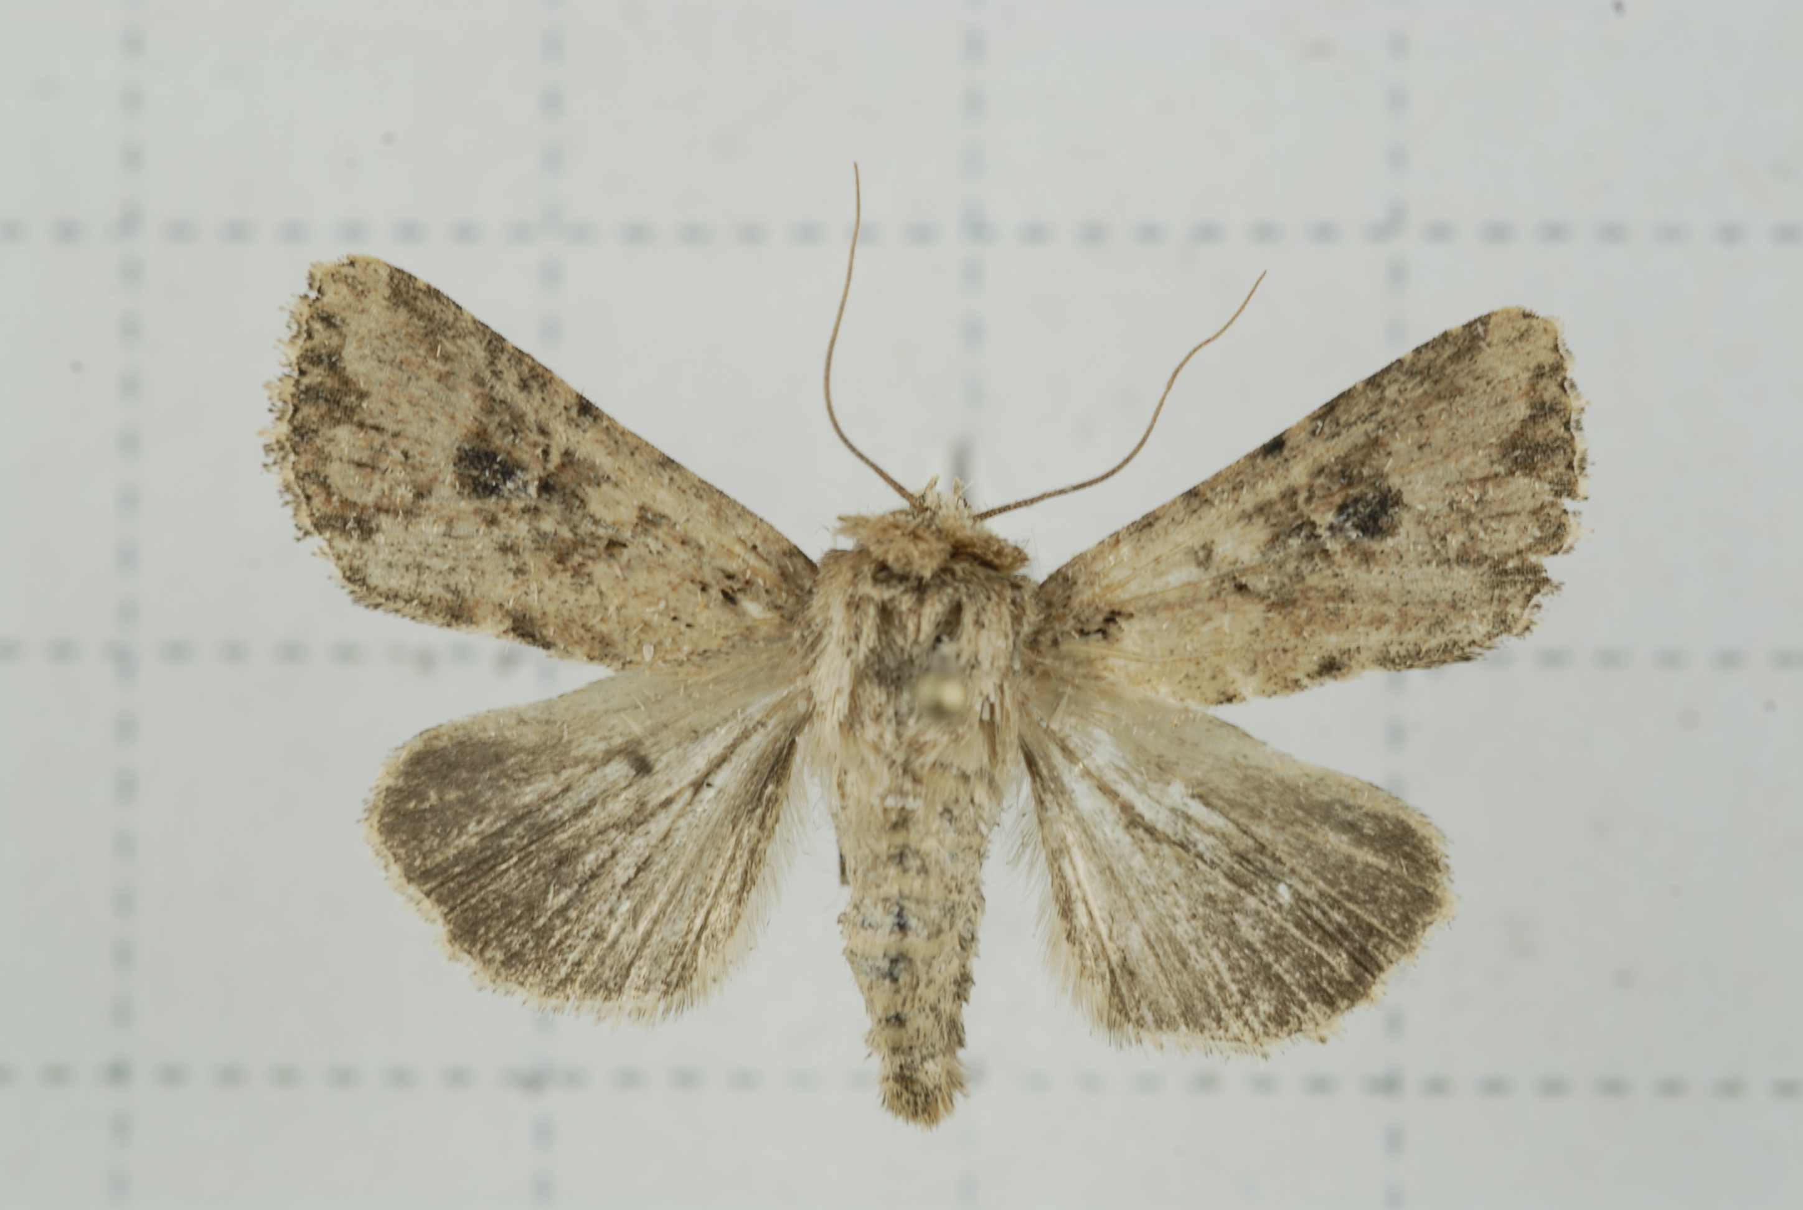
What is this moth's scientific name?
Mythimna snelleni
